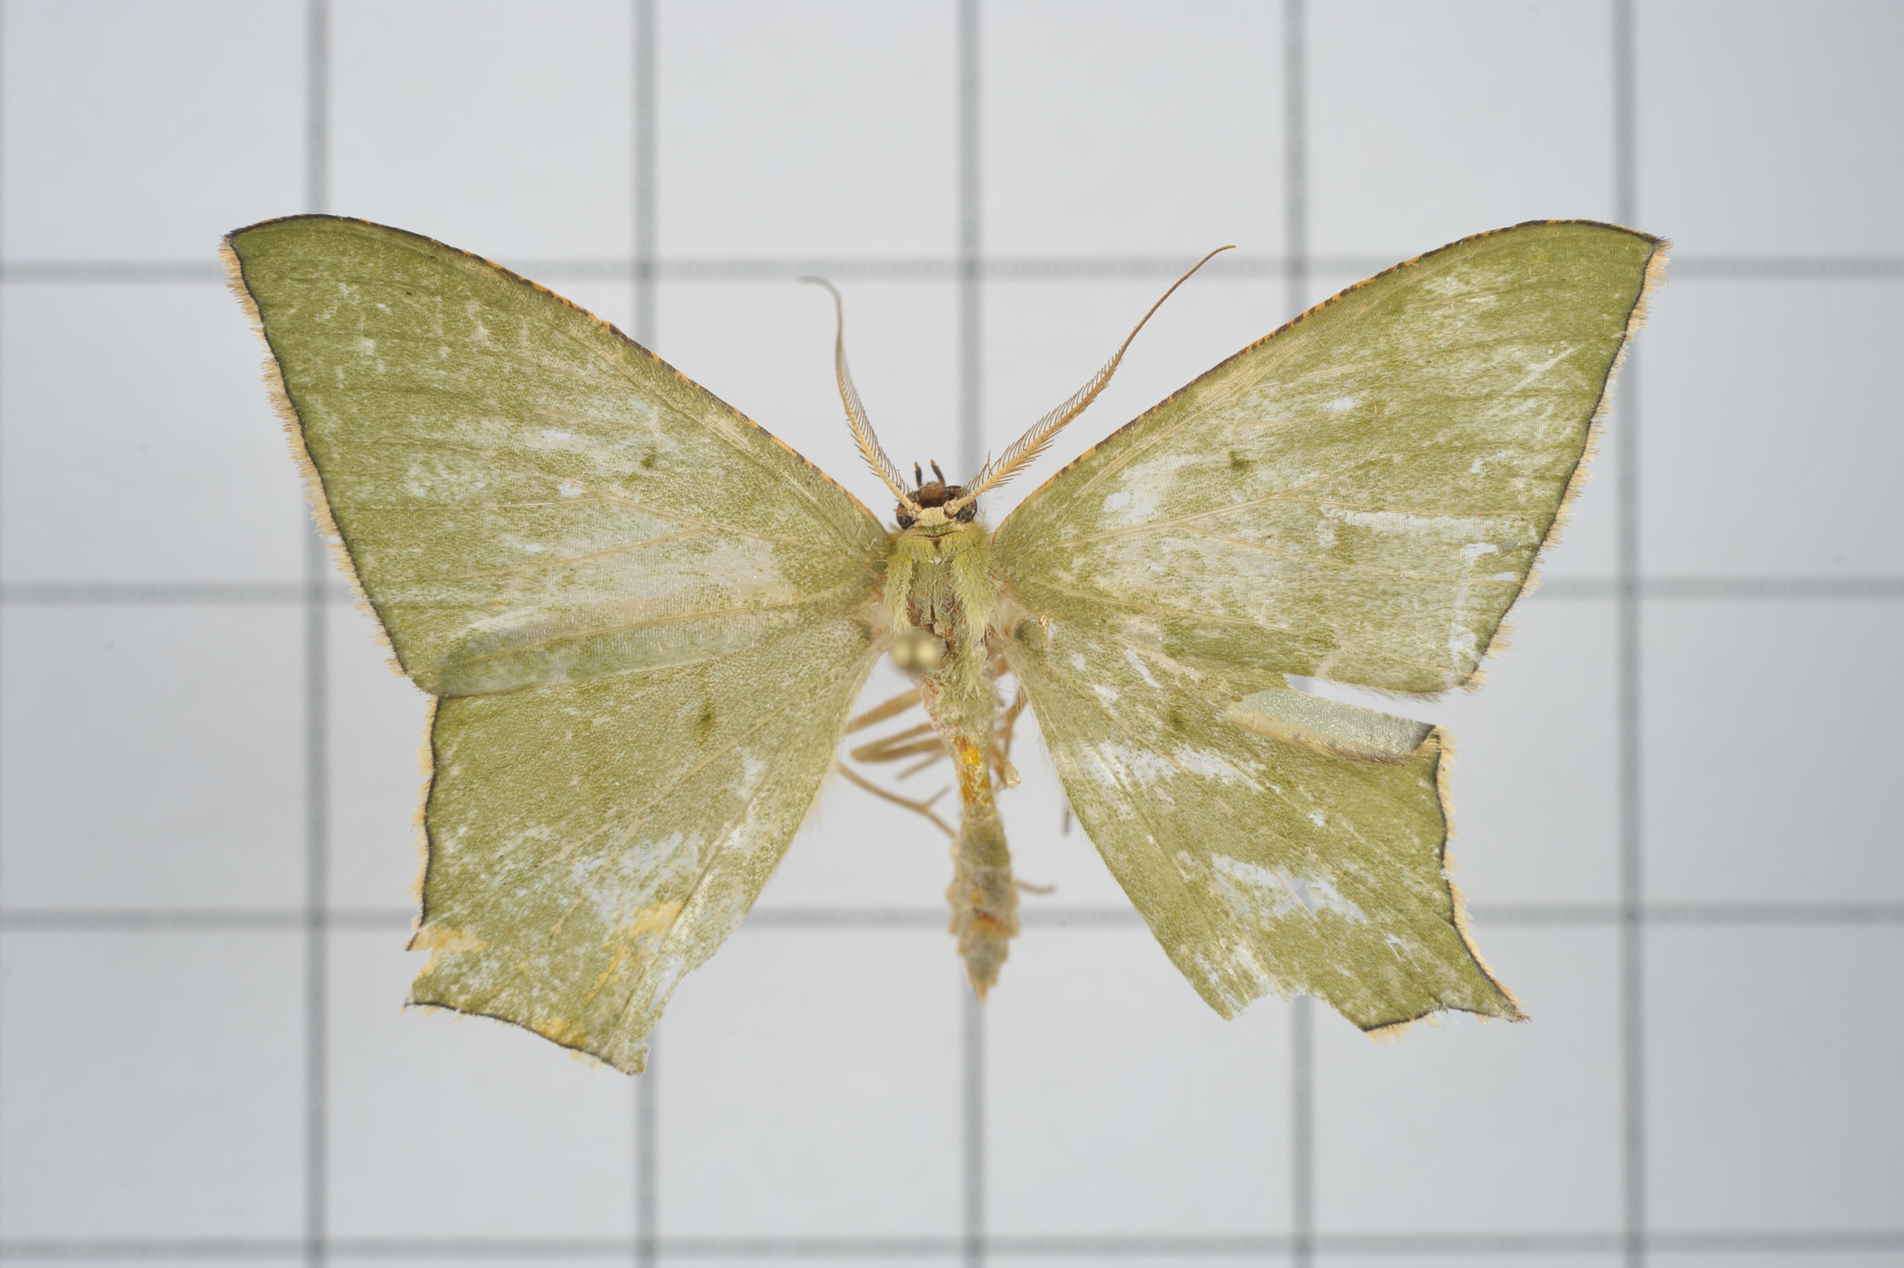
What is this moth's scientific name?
Maxates quadripunctata
